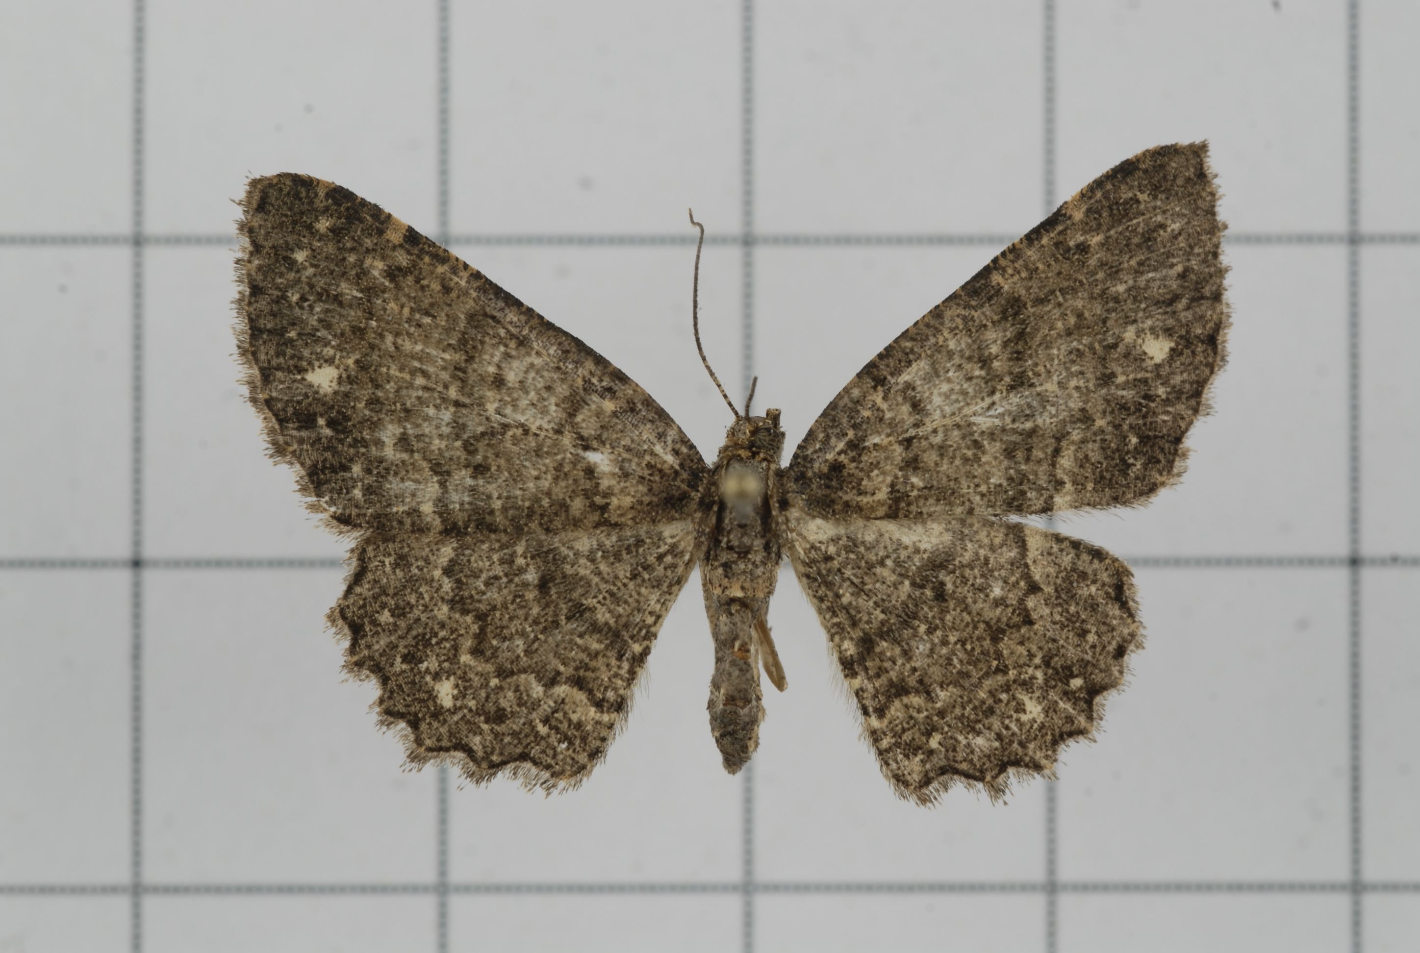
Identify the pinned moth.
Abaciscus alishanensis
